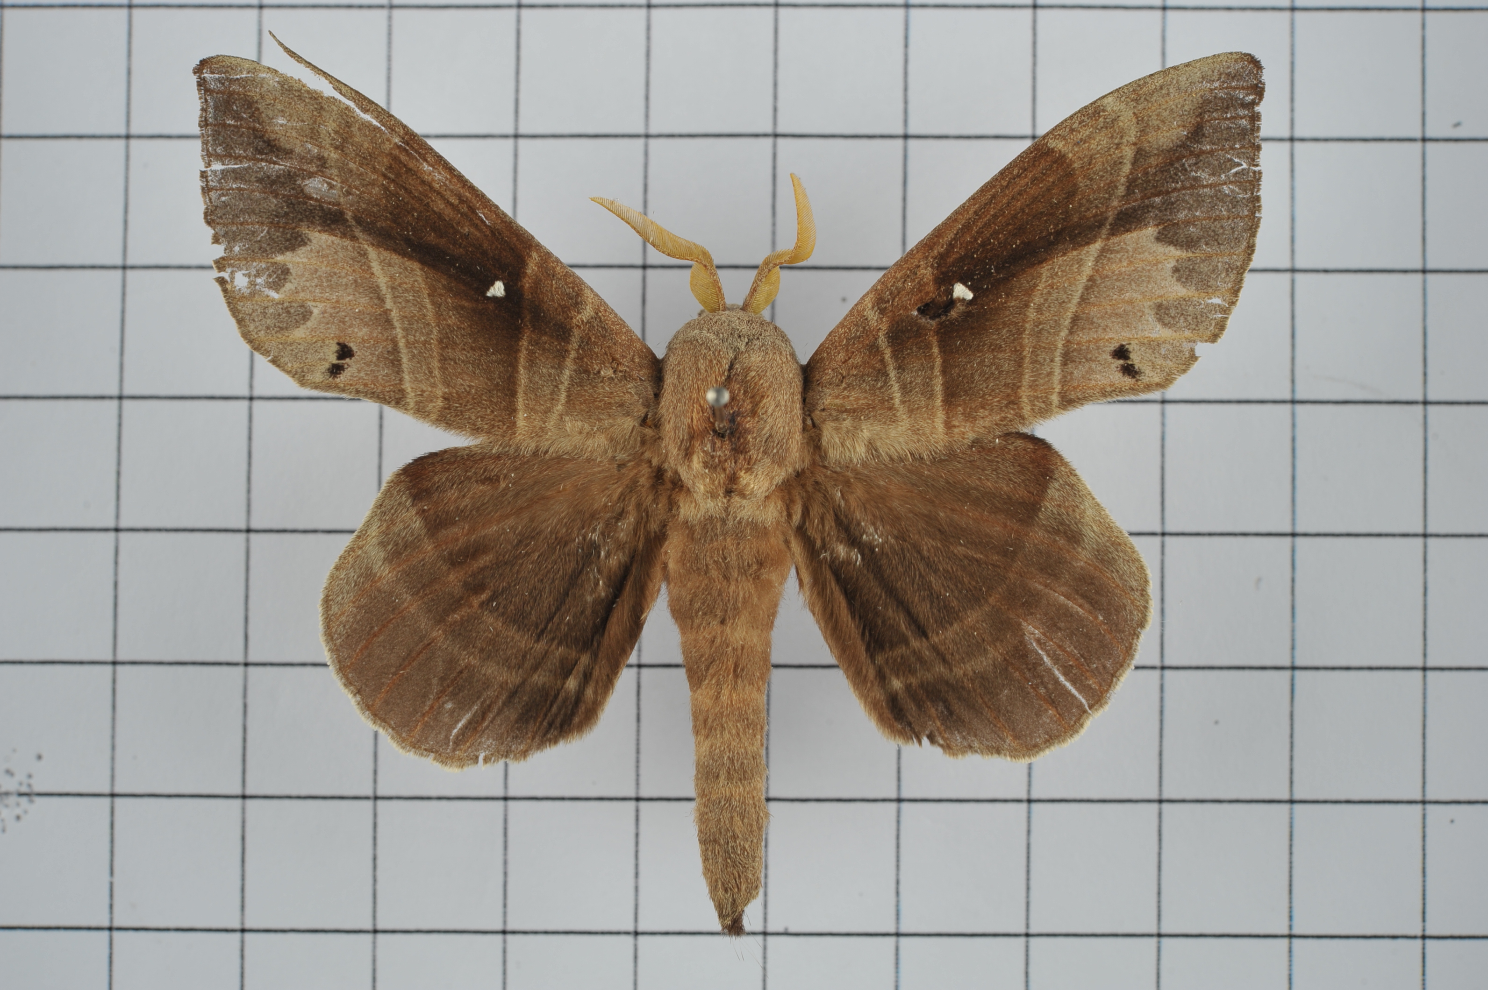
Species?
Lebeda nobilis nobilis
